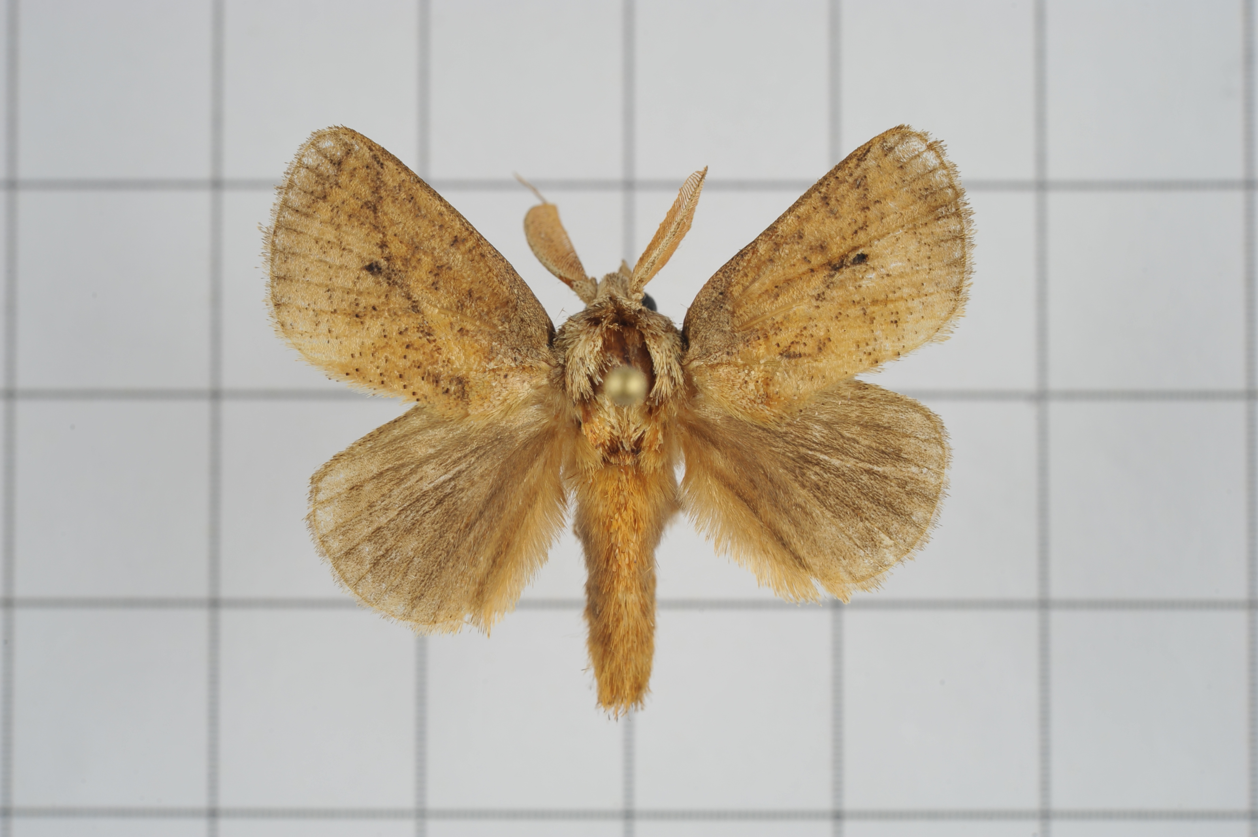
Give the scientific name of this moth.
Susica sinensis
